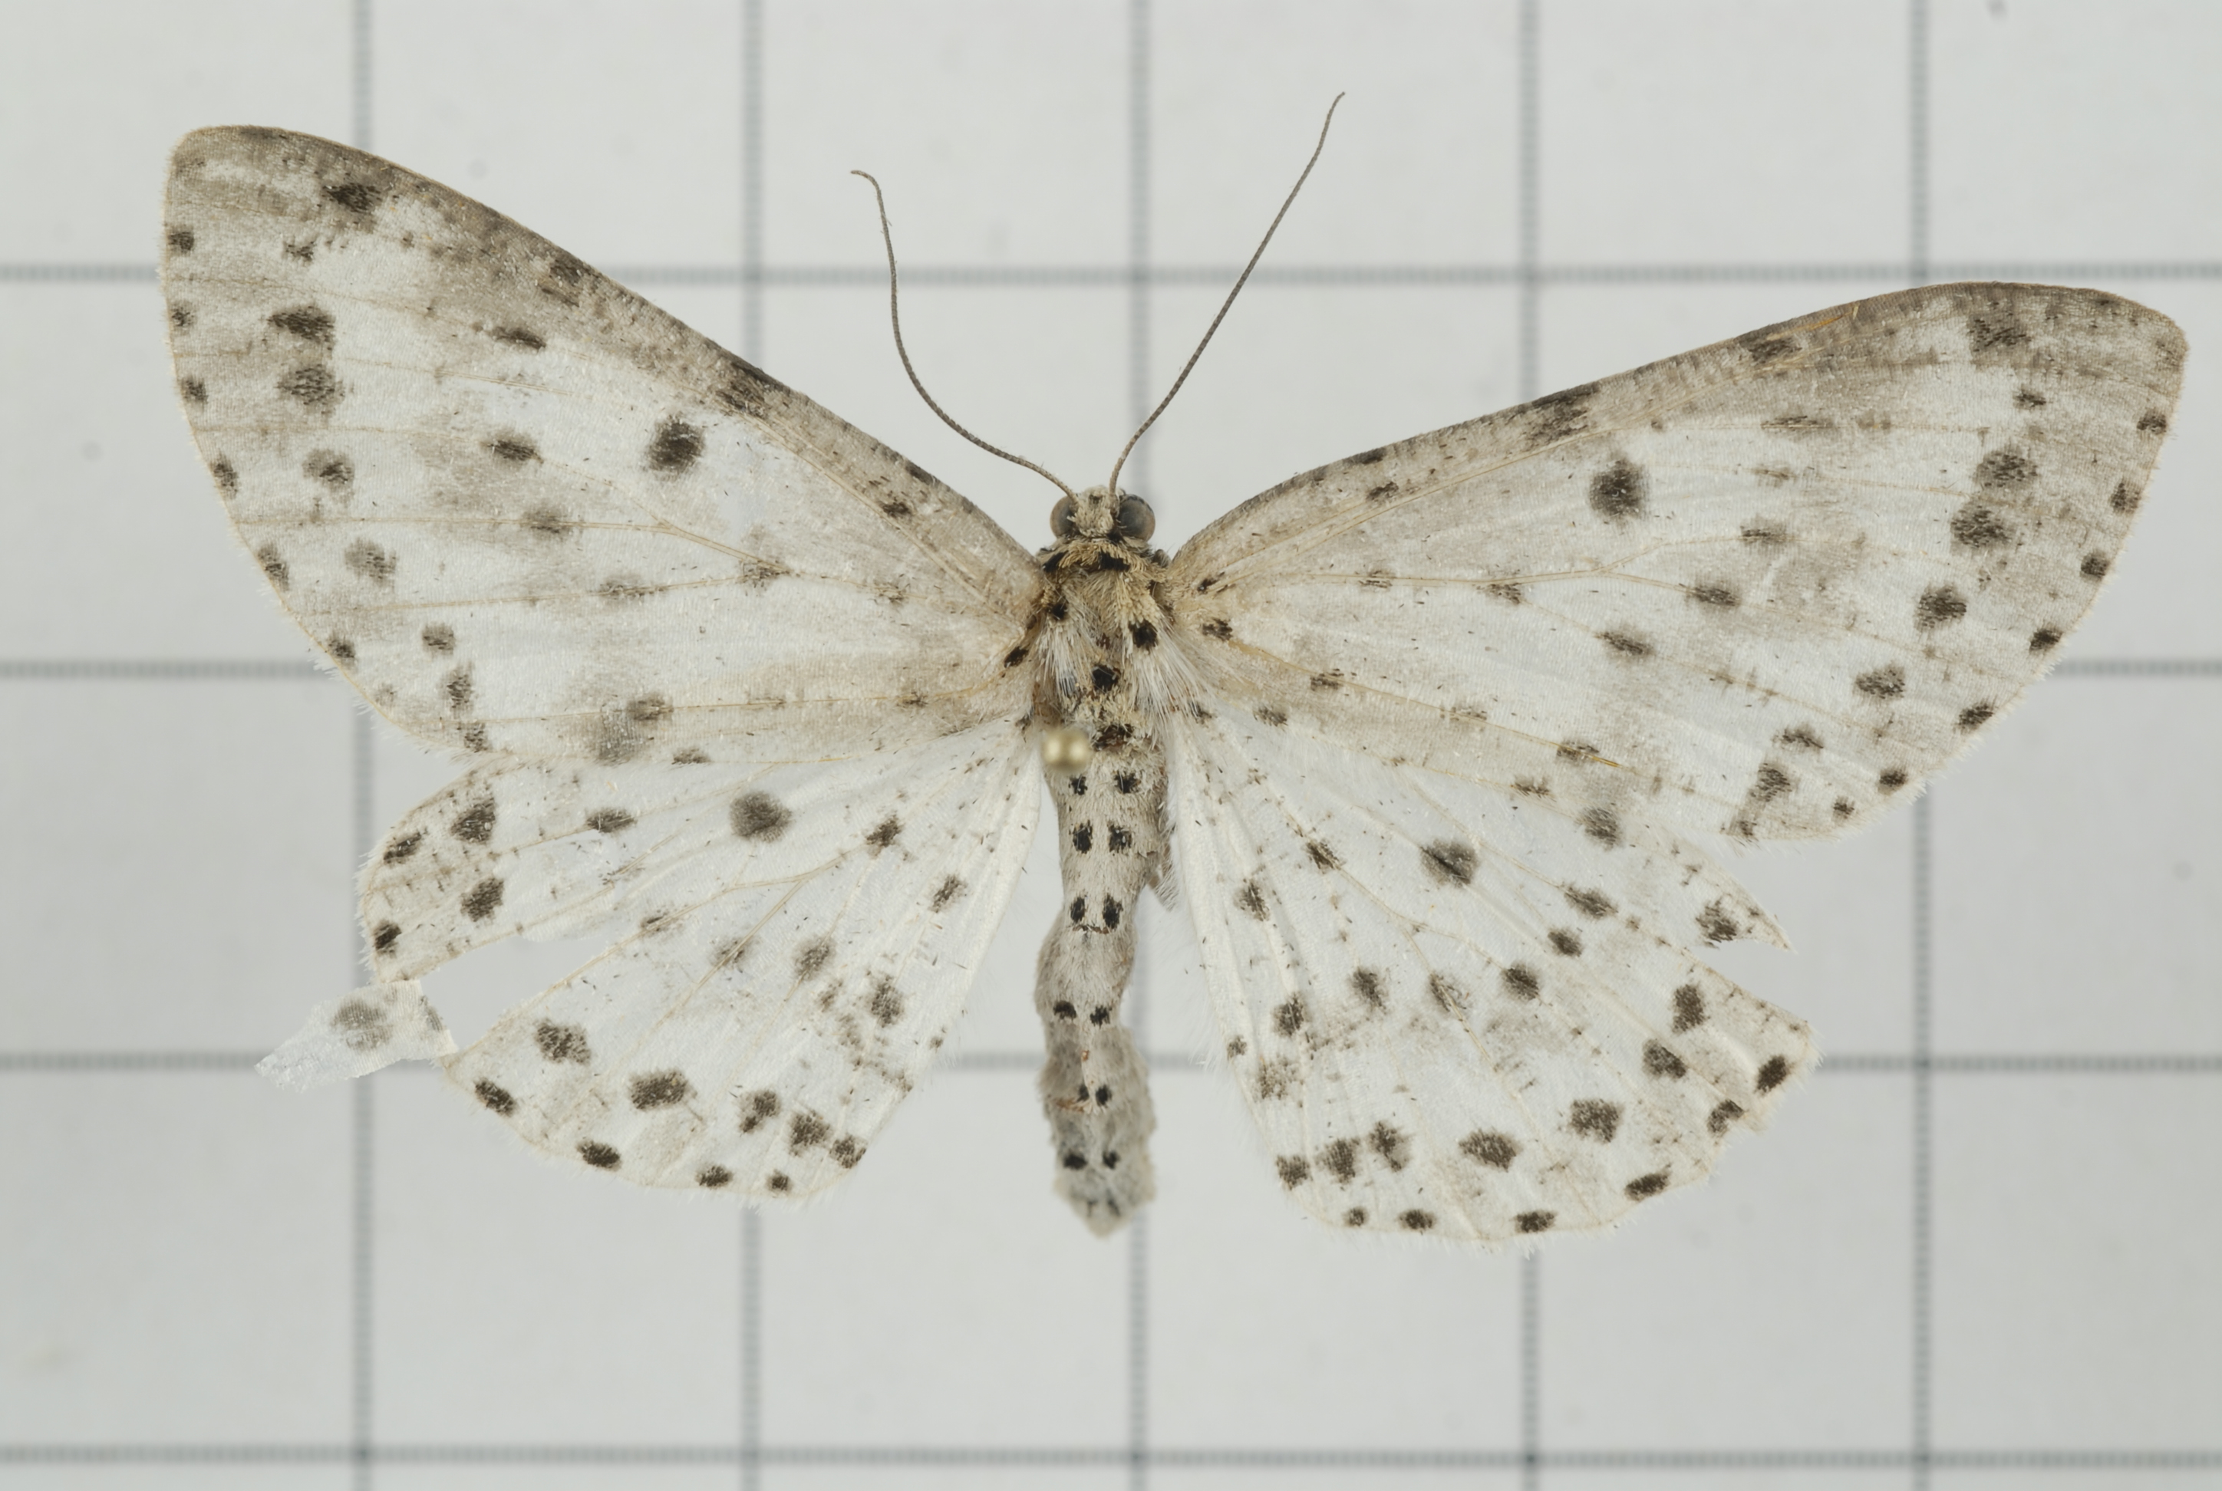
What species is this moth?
Percnia suffusa
